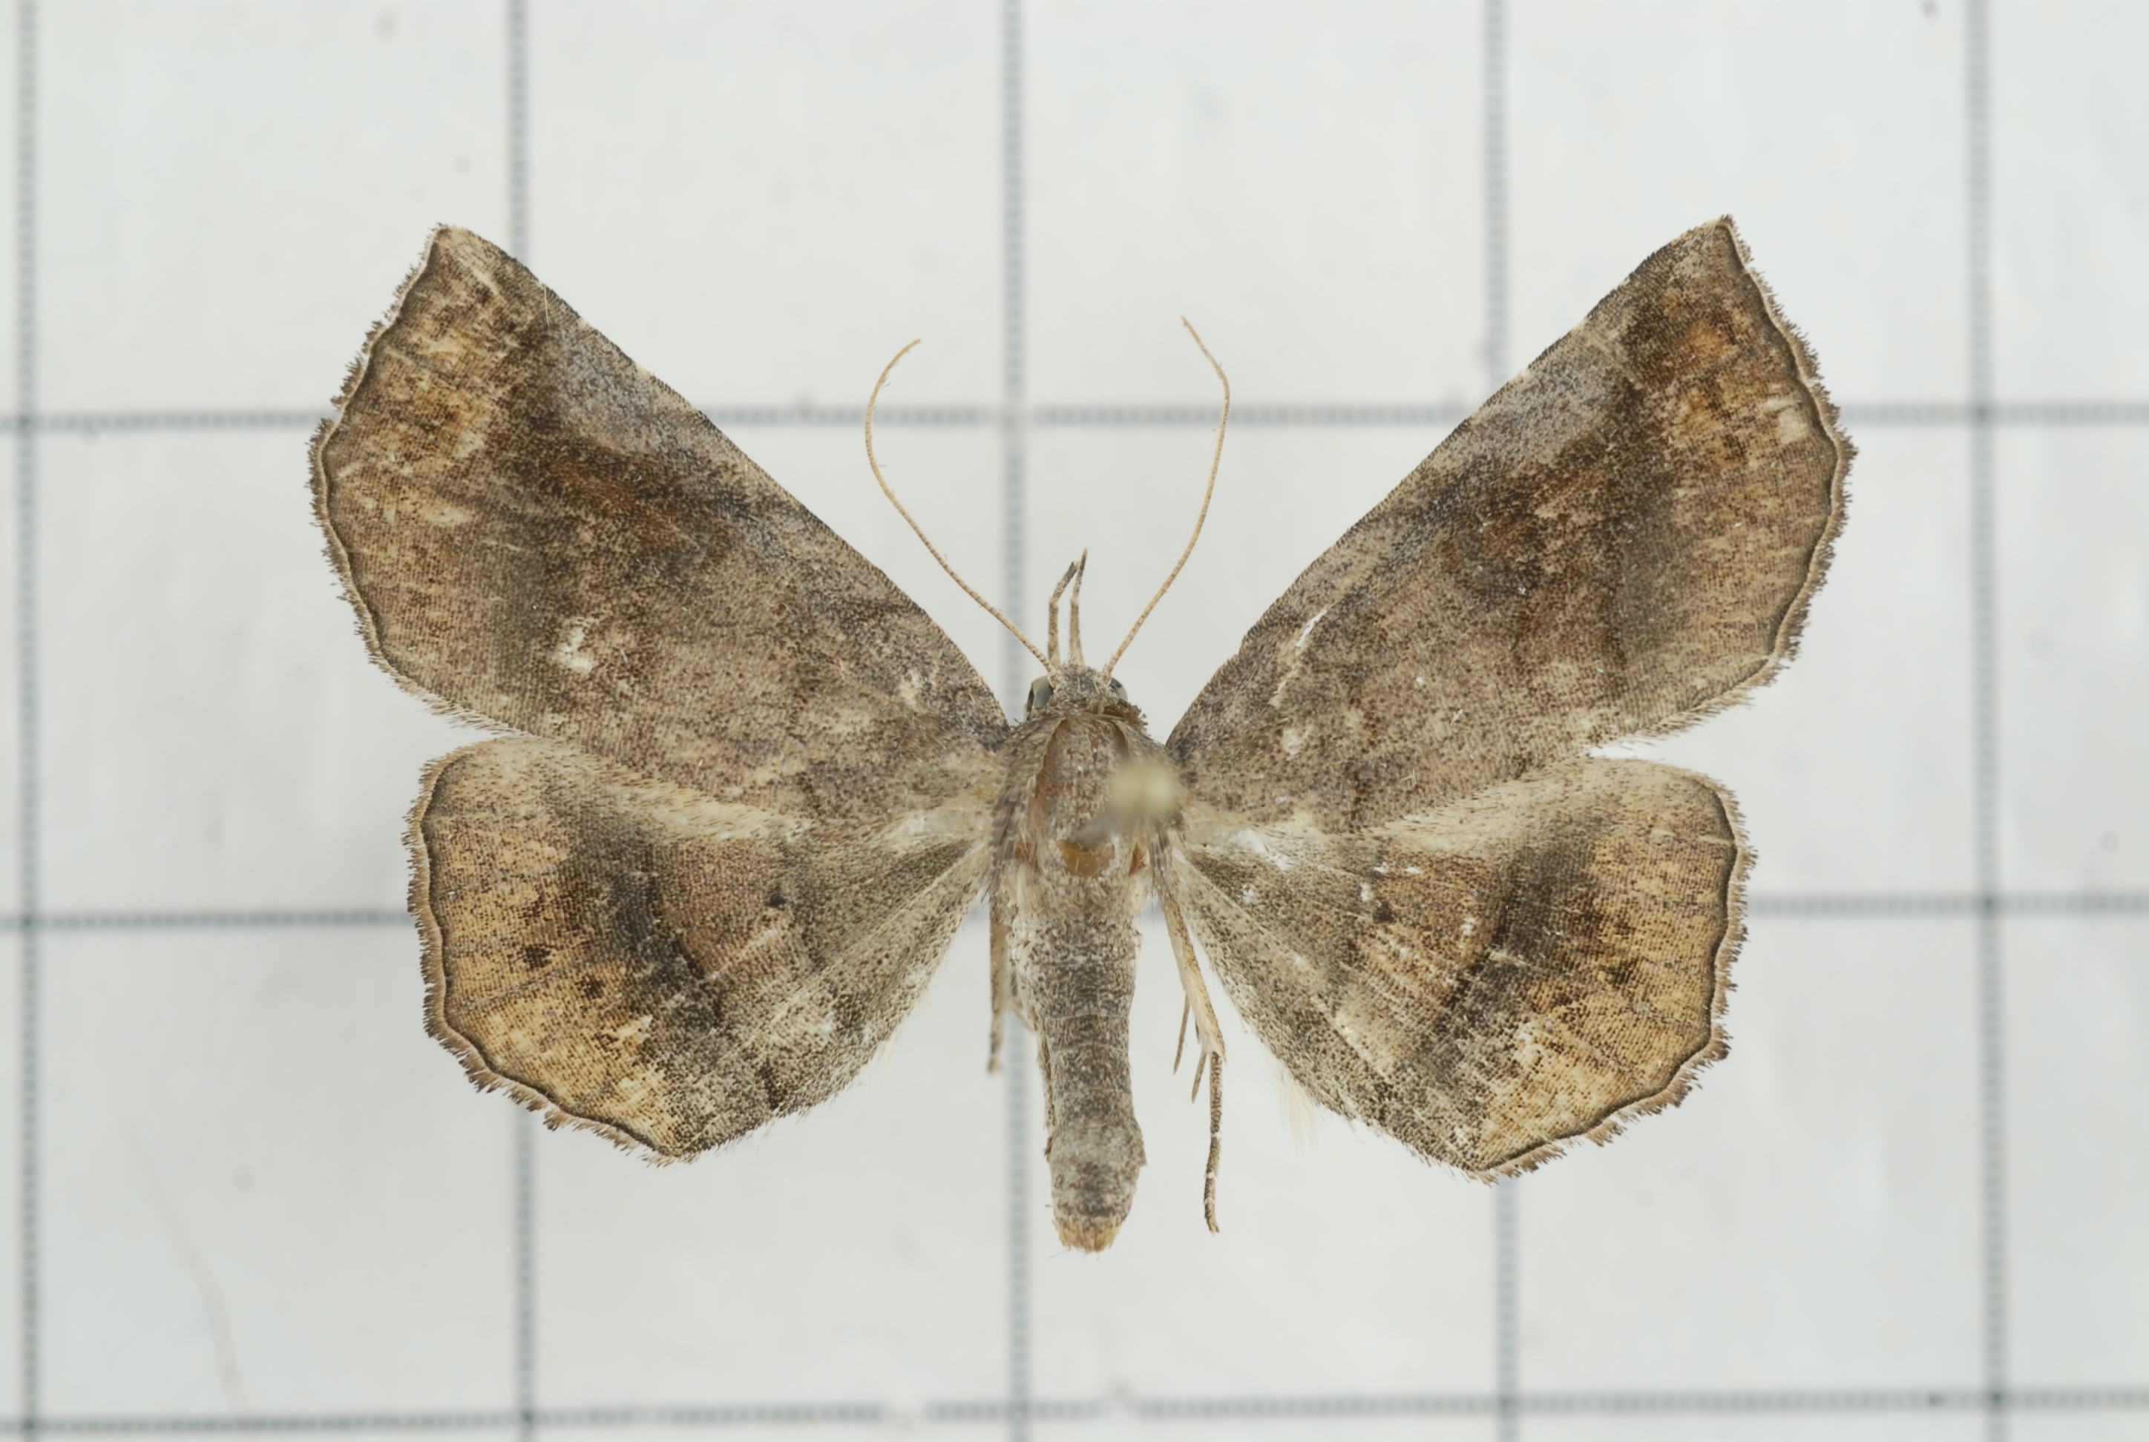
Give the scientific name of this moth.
Pangrapta plumbilineata
